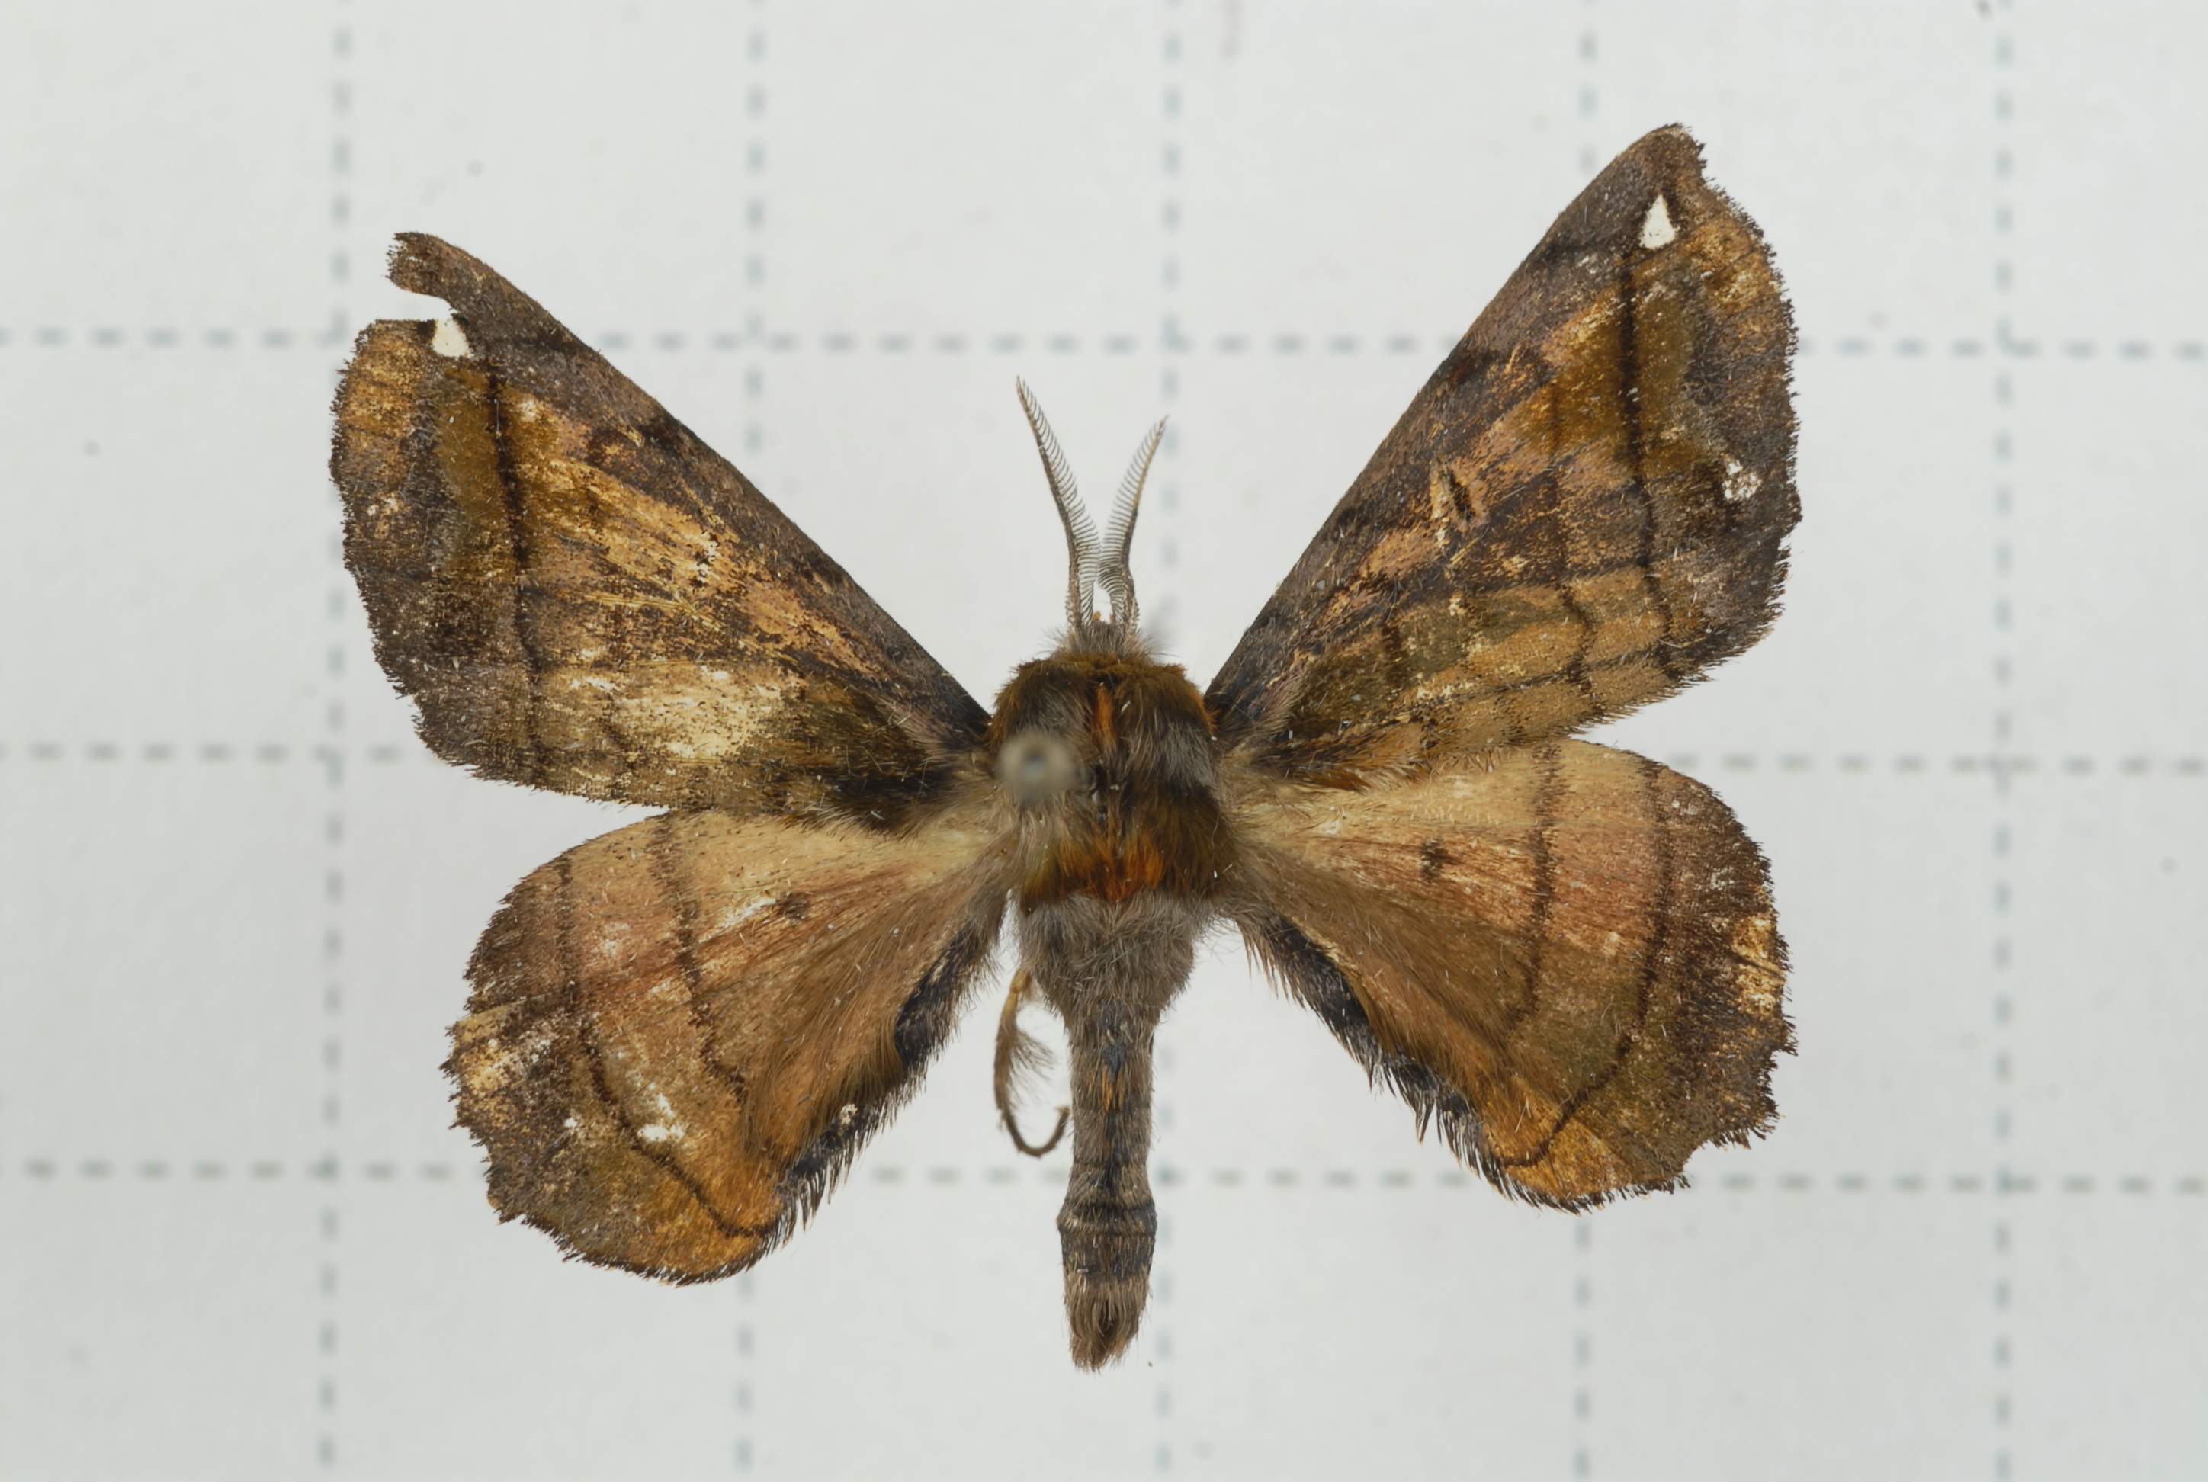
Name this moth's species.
Prismosticta fenestrata
